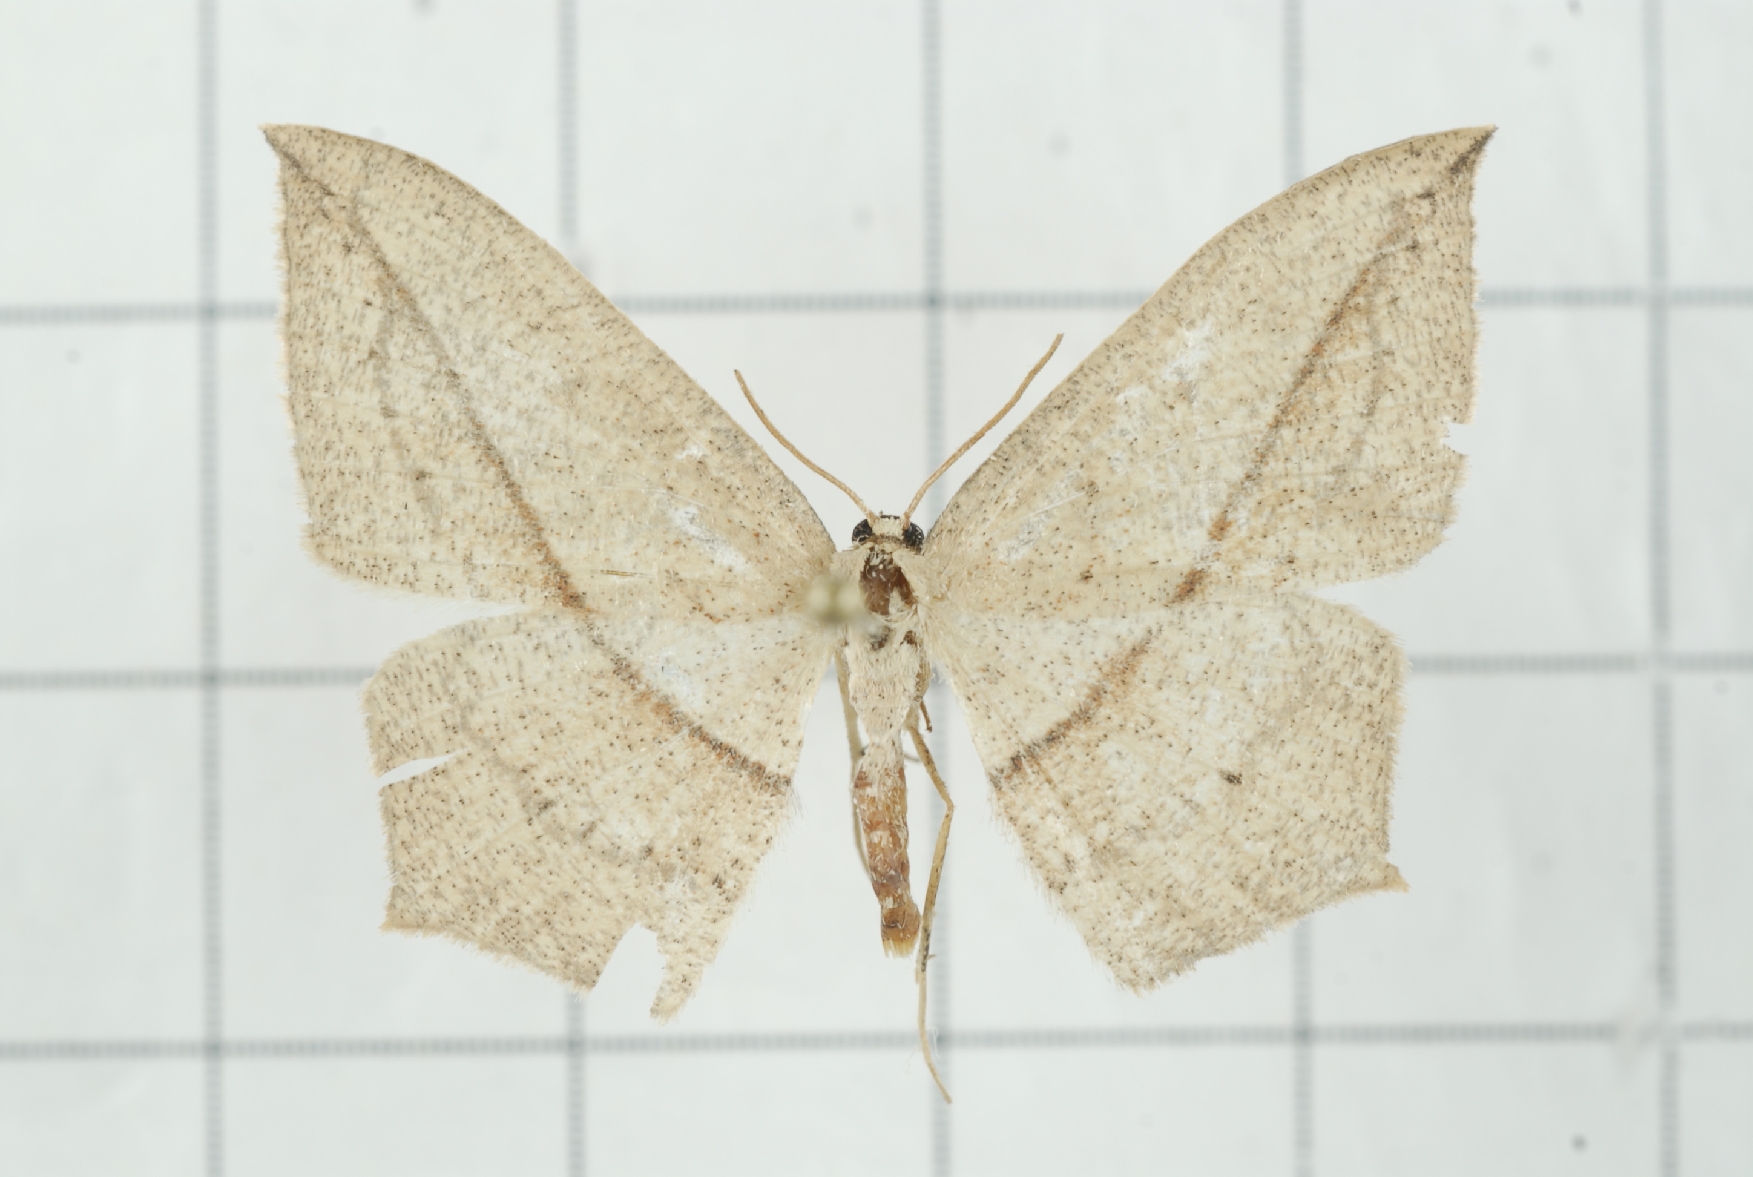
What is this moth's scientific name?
Timandra stueningi
